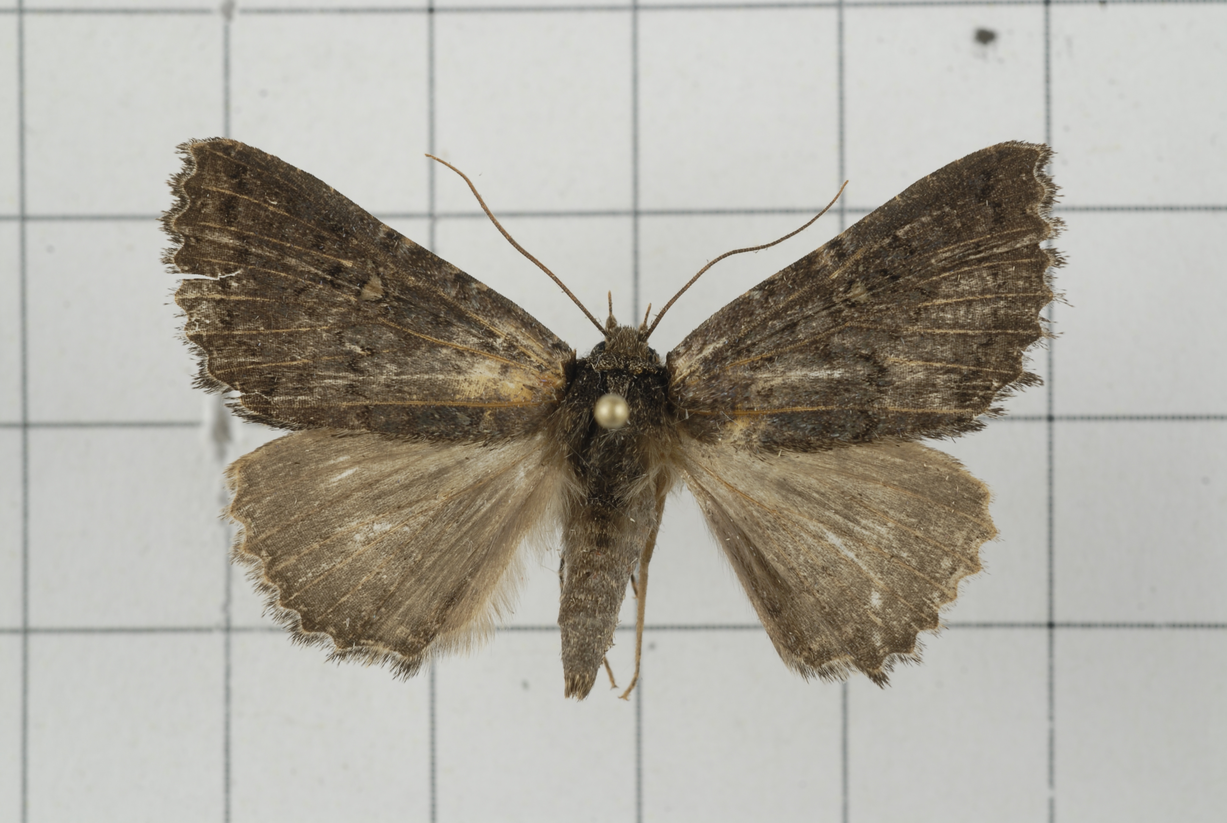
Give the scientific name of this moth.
Hypersypnoides submarginata submarginata
